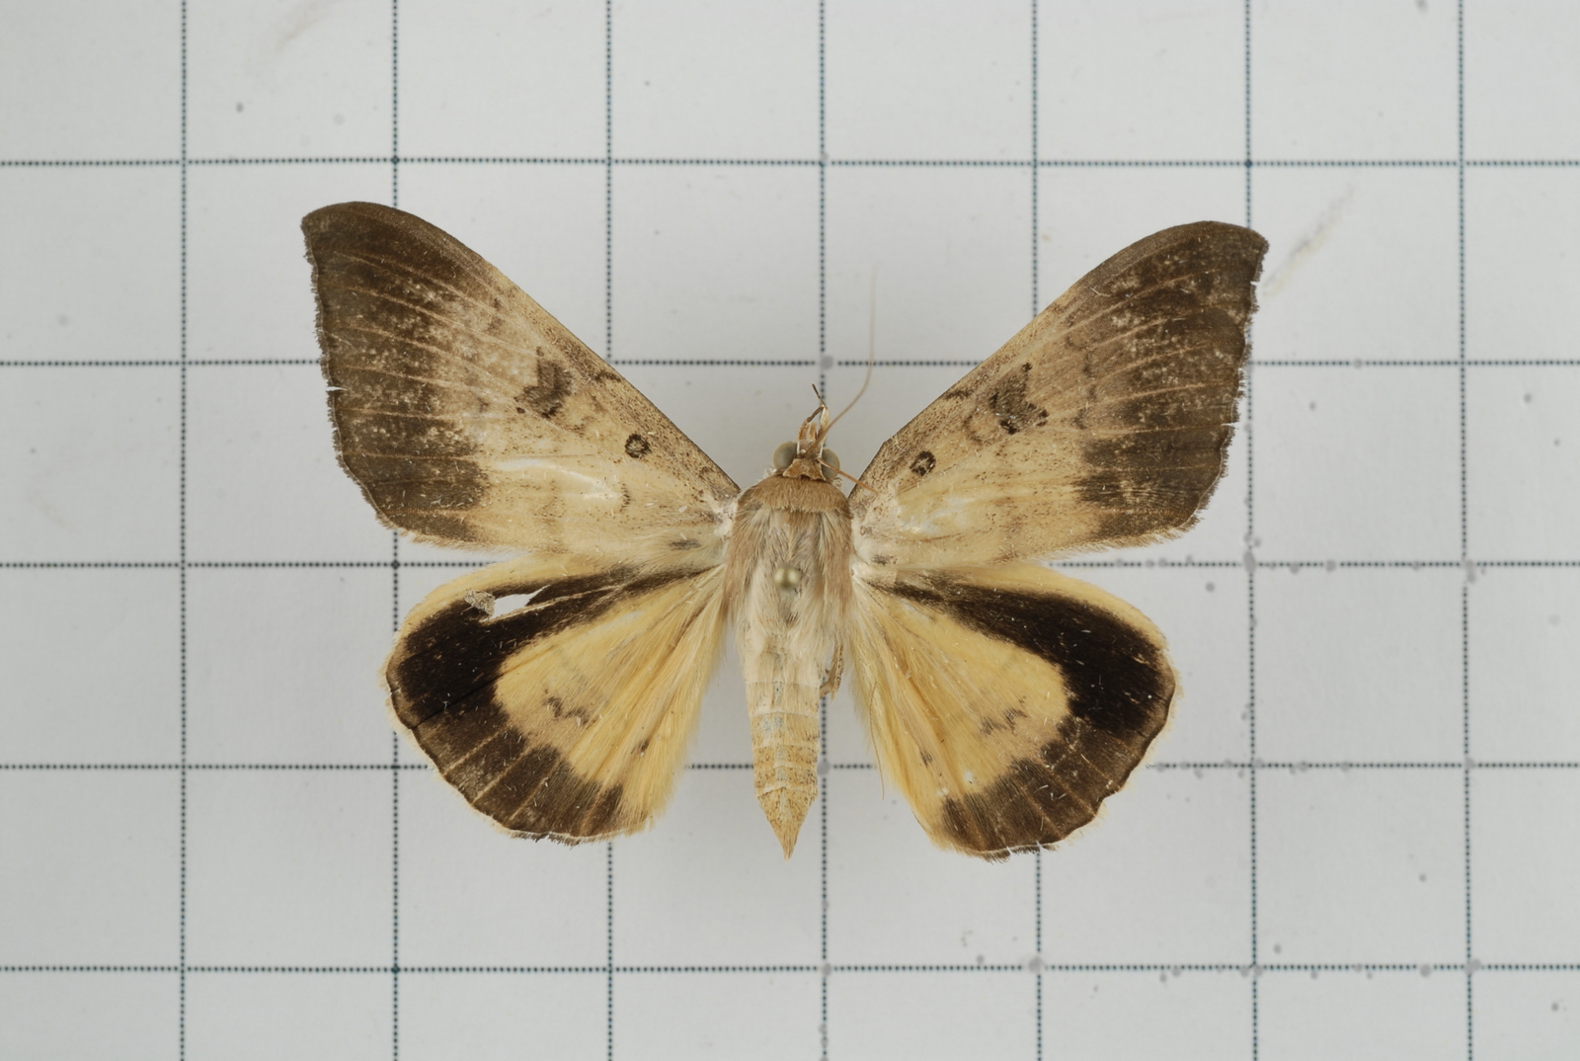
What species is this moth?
Oxyodes scrobiculata
